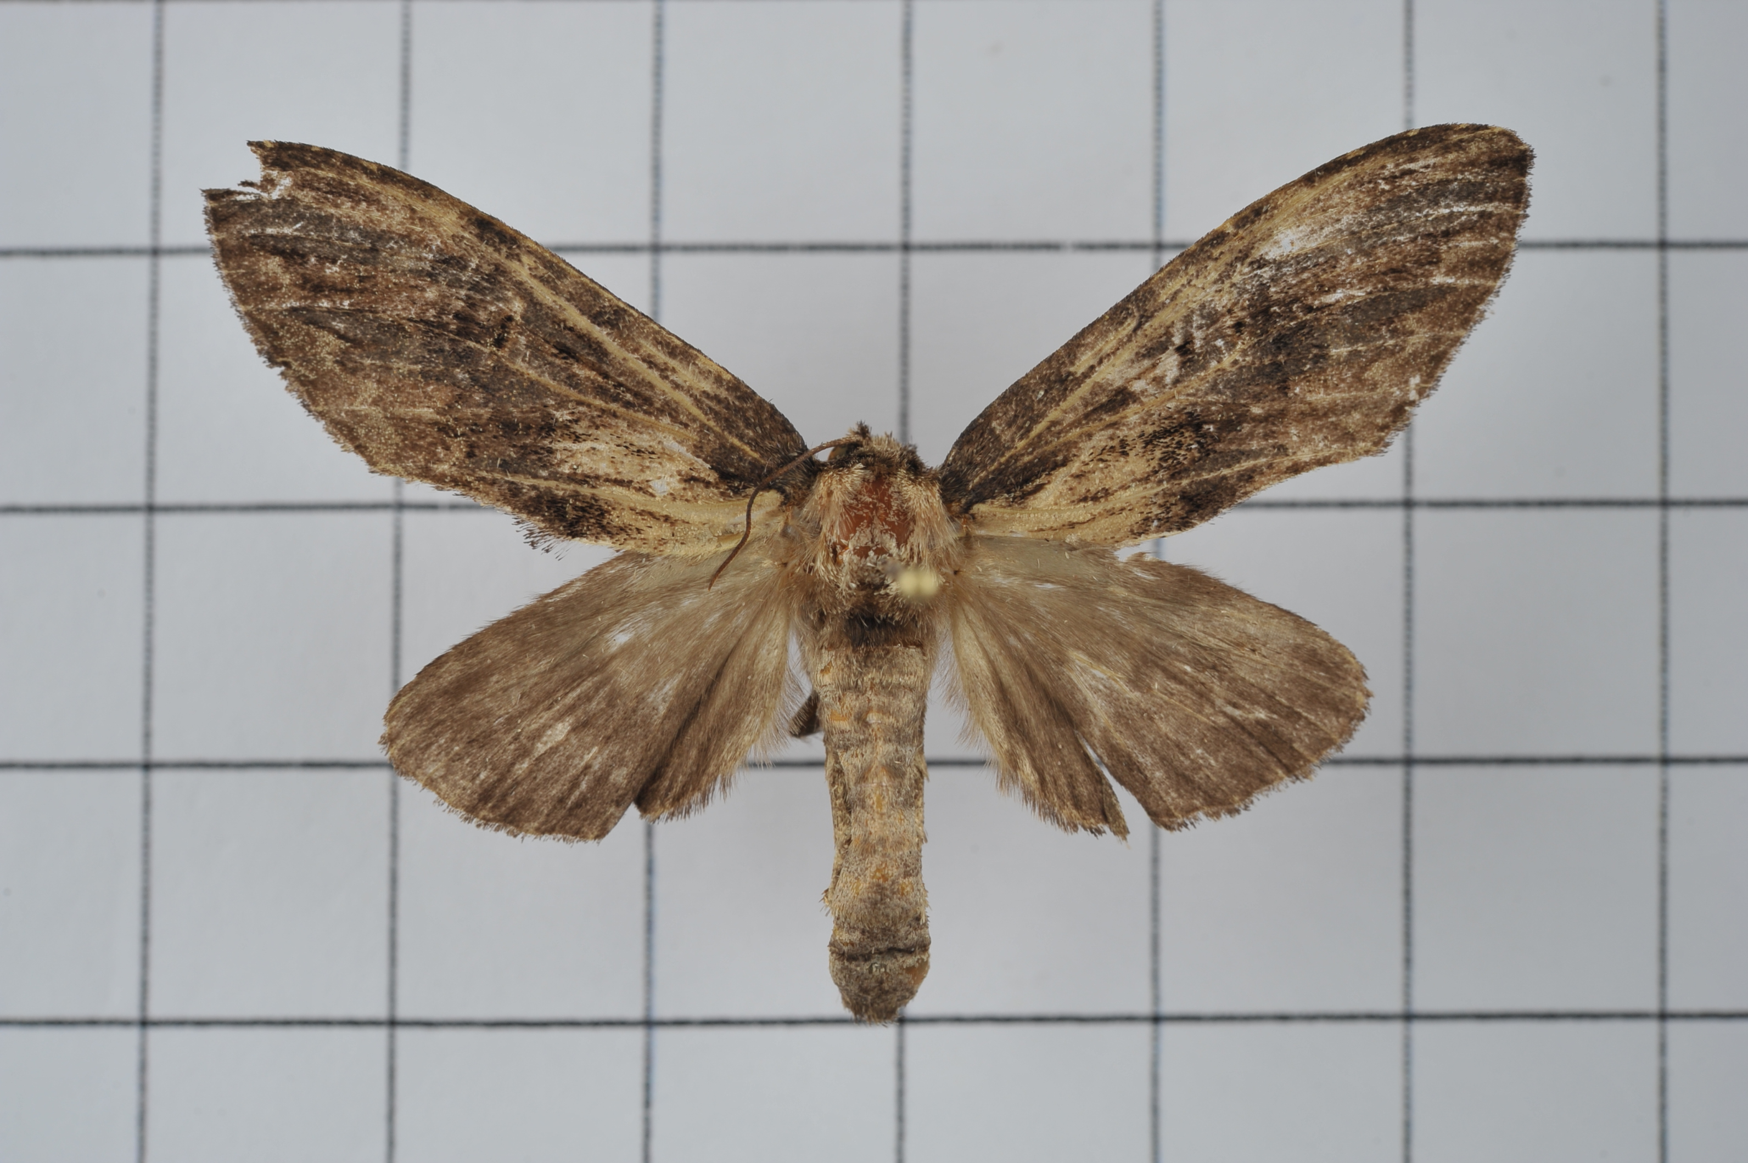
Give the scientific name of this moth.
Hyperaeschrella kosemponica
